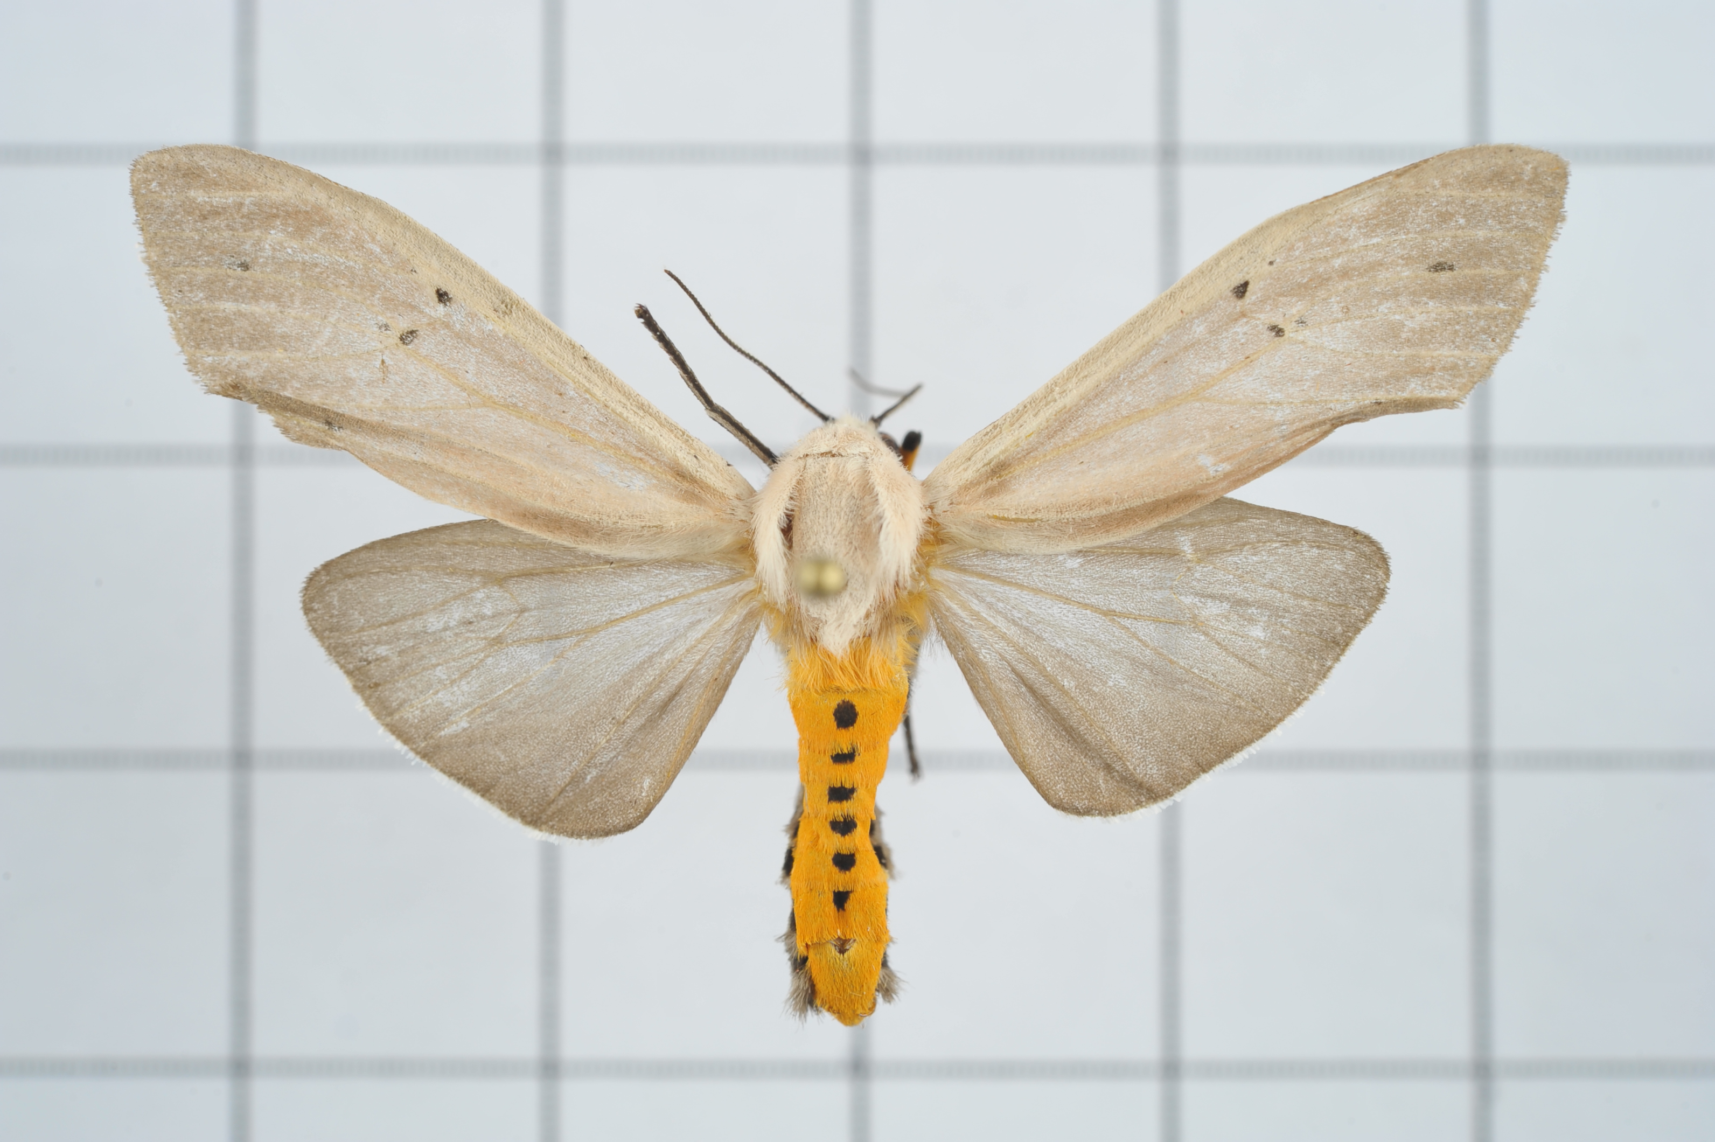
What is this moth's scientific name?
Creatonotos transiens koni
